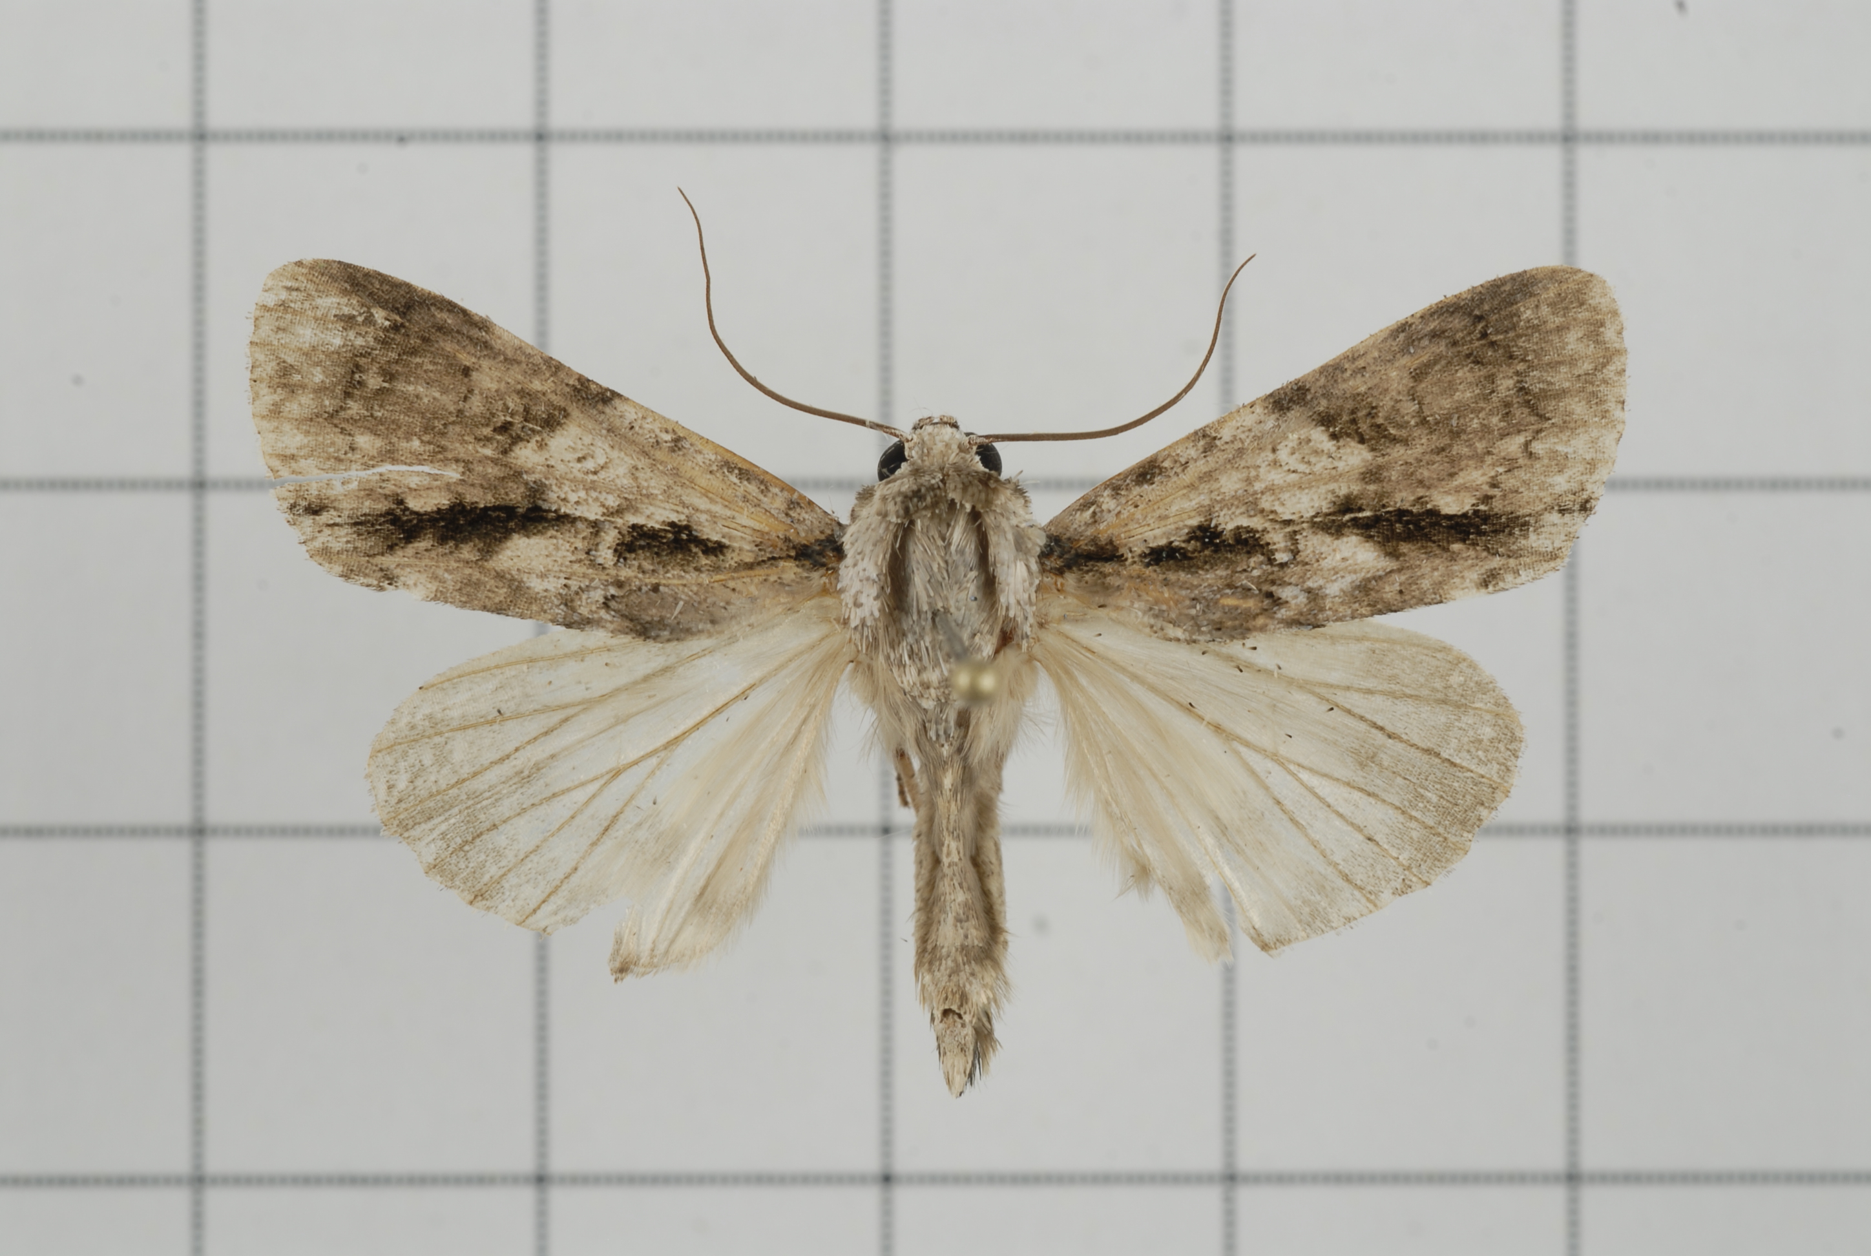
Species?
Fascionycta fasciata
